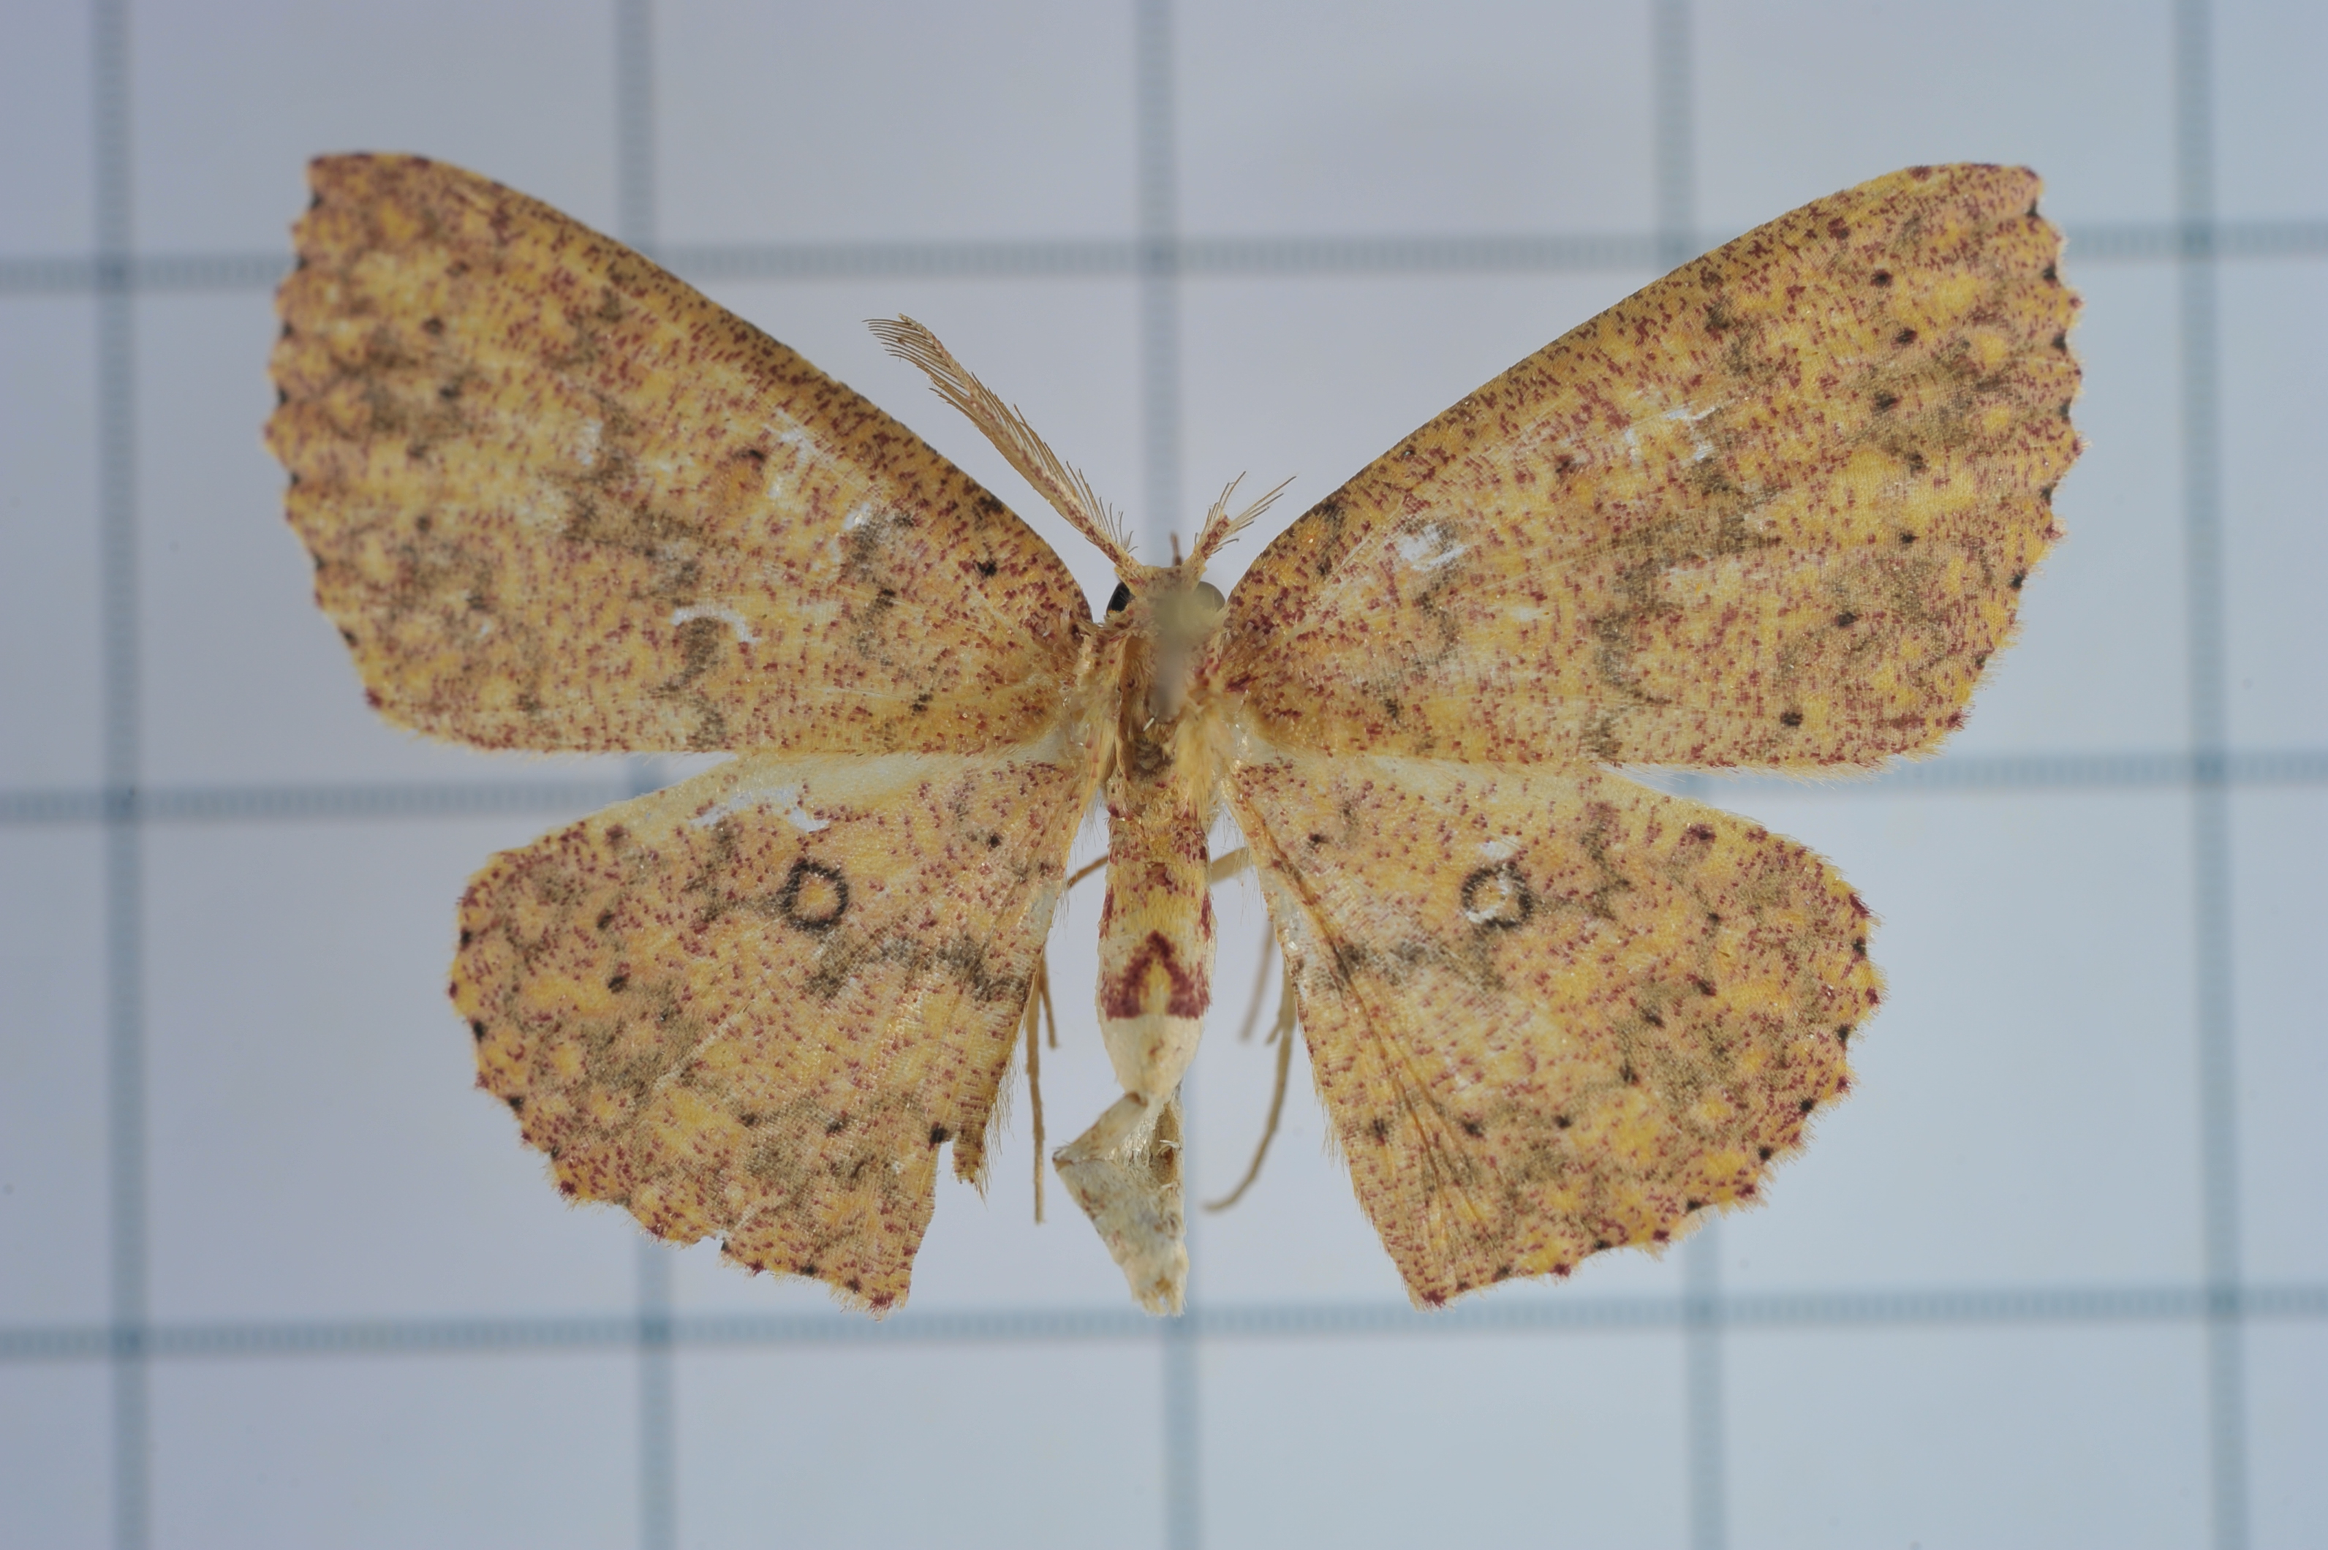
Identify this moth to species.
Cyclophora effeminata
